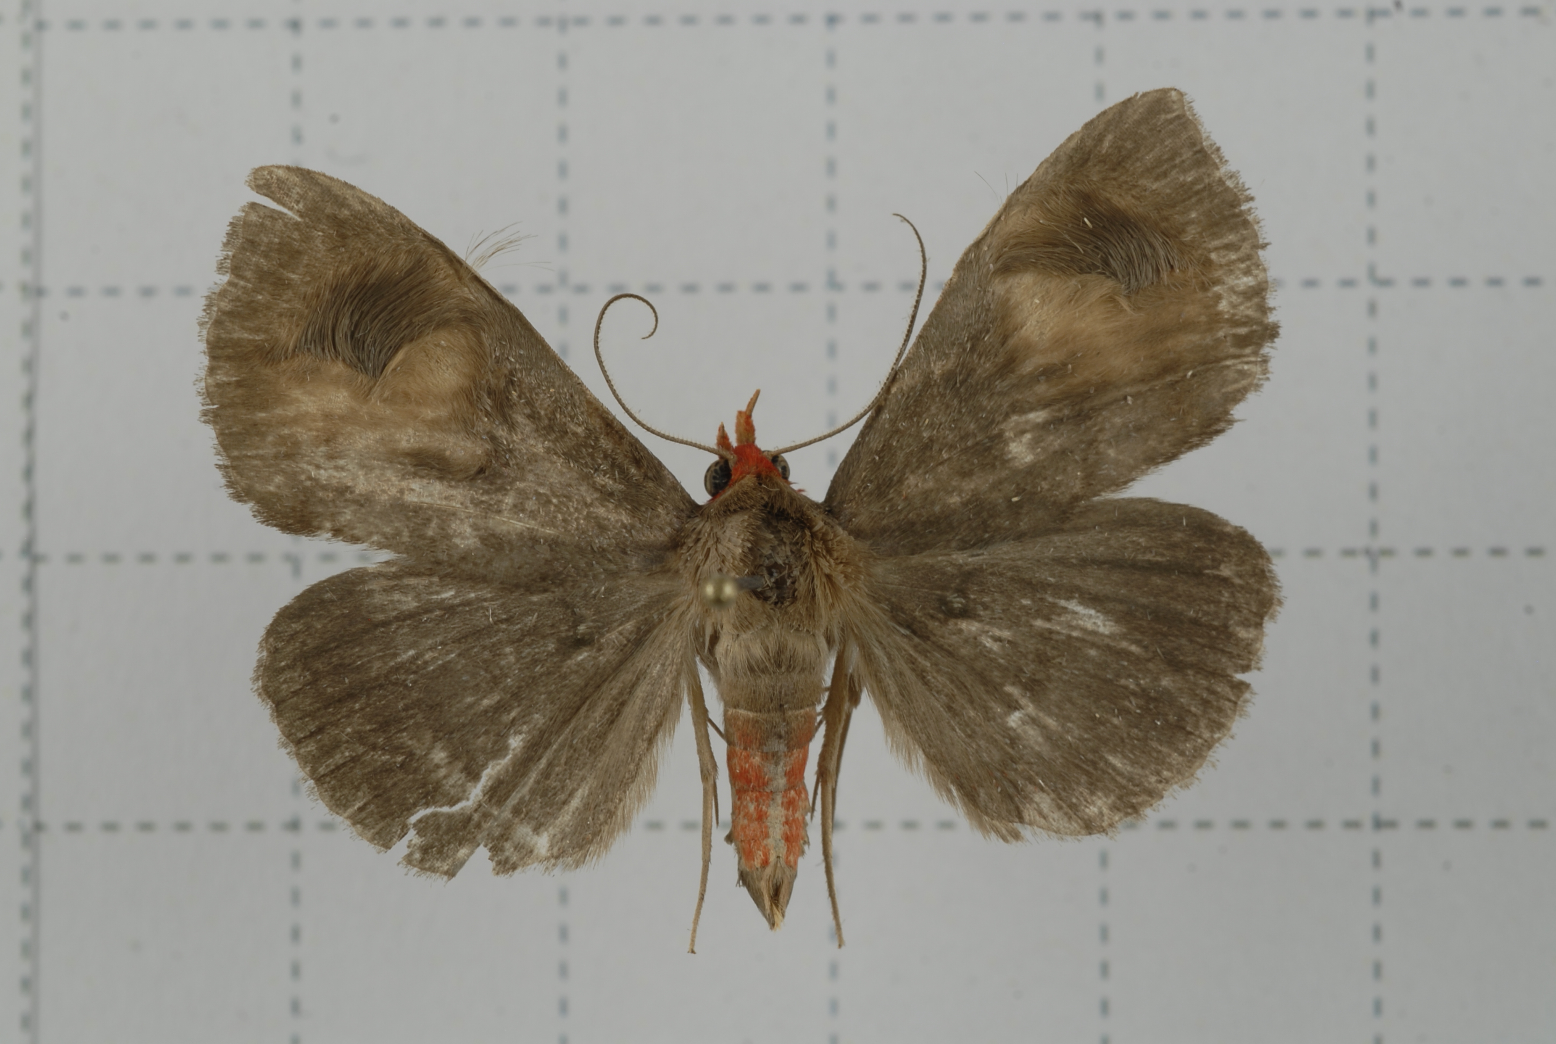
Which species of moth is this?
Calesia dasypterus
